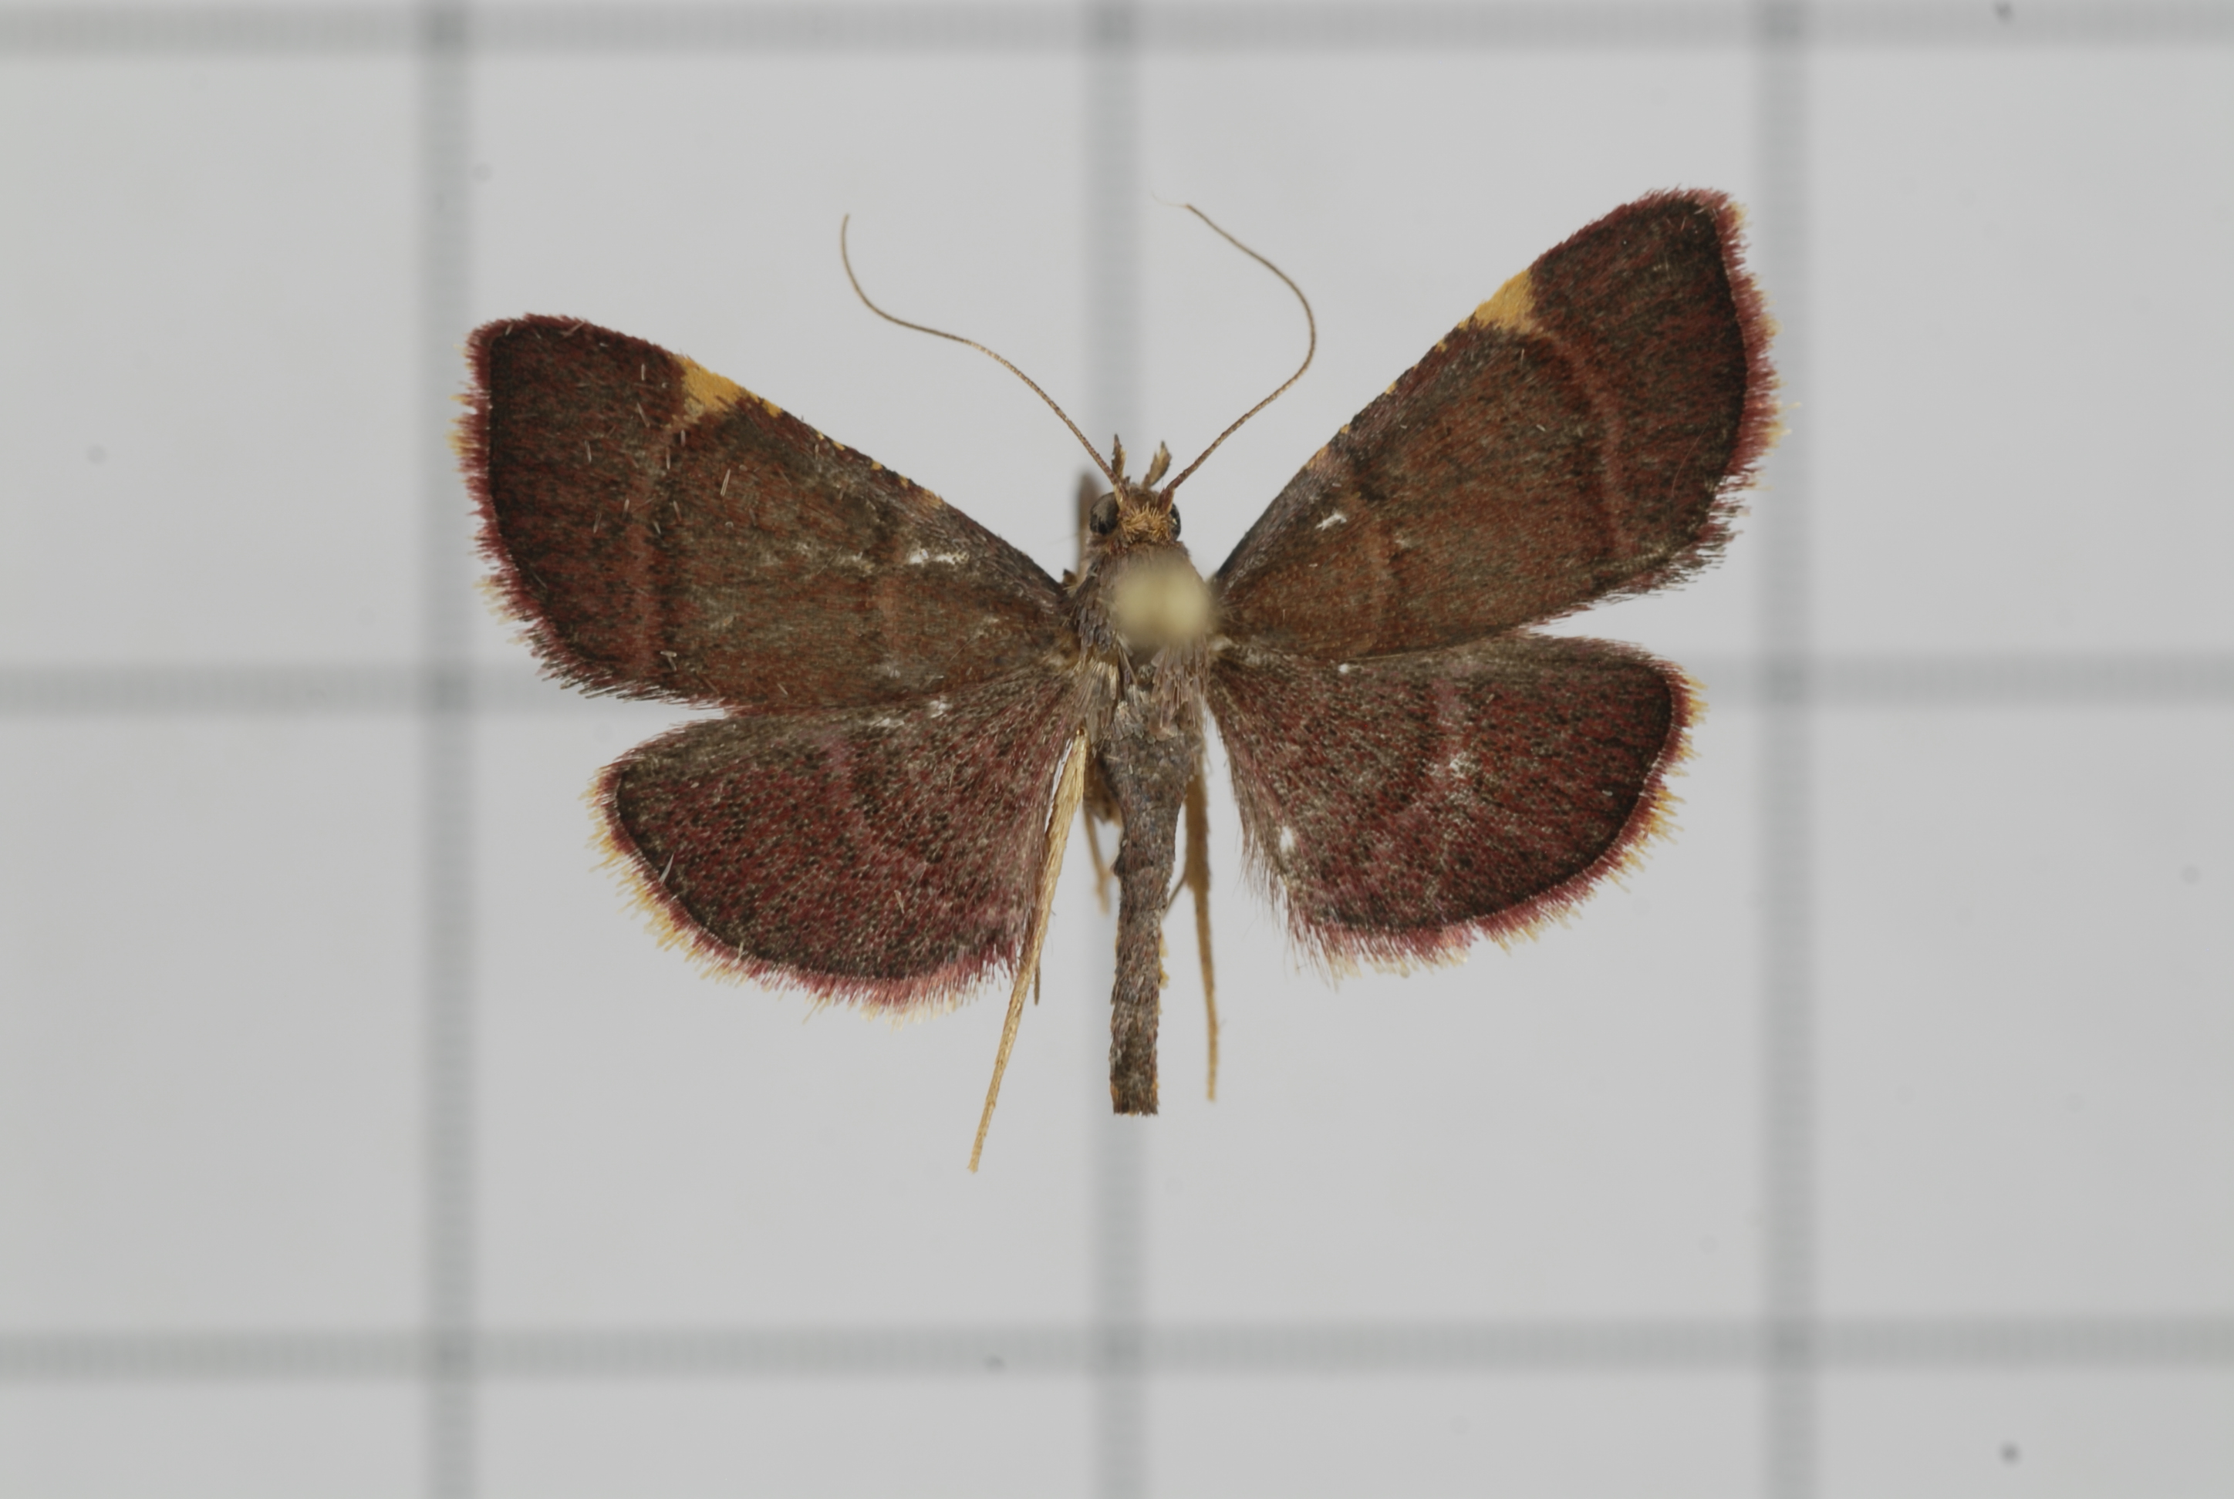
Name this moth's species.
Herculia pelasgalis
